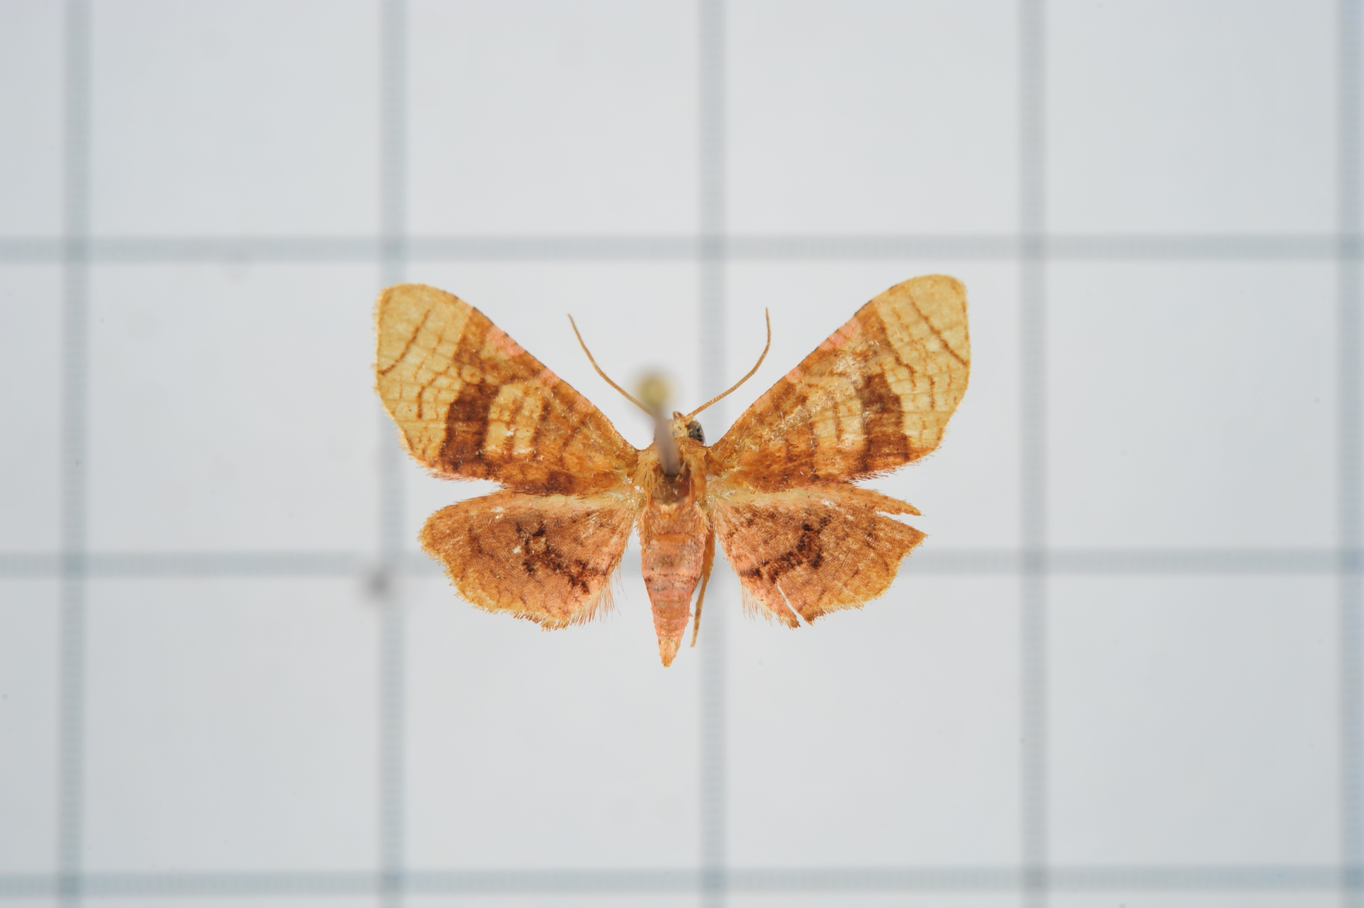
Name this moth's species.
Hypolamprus emblicalis
